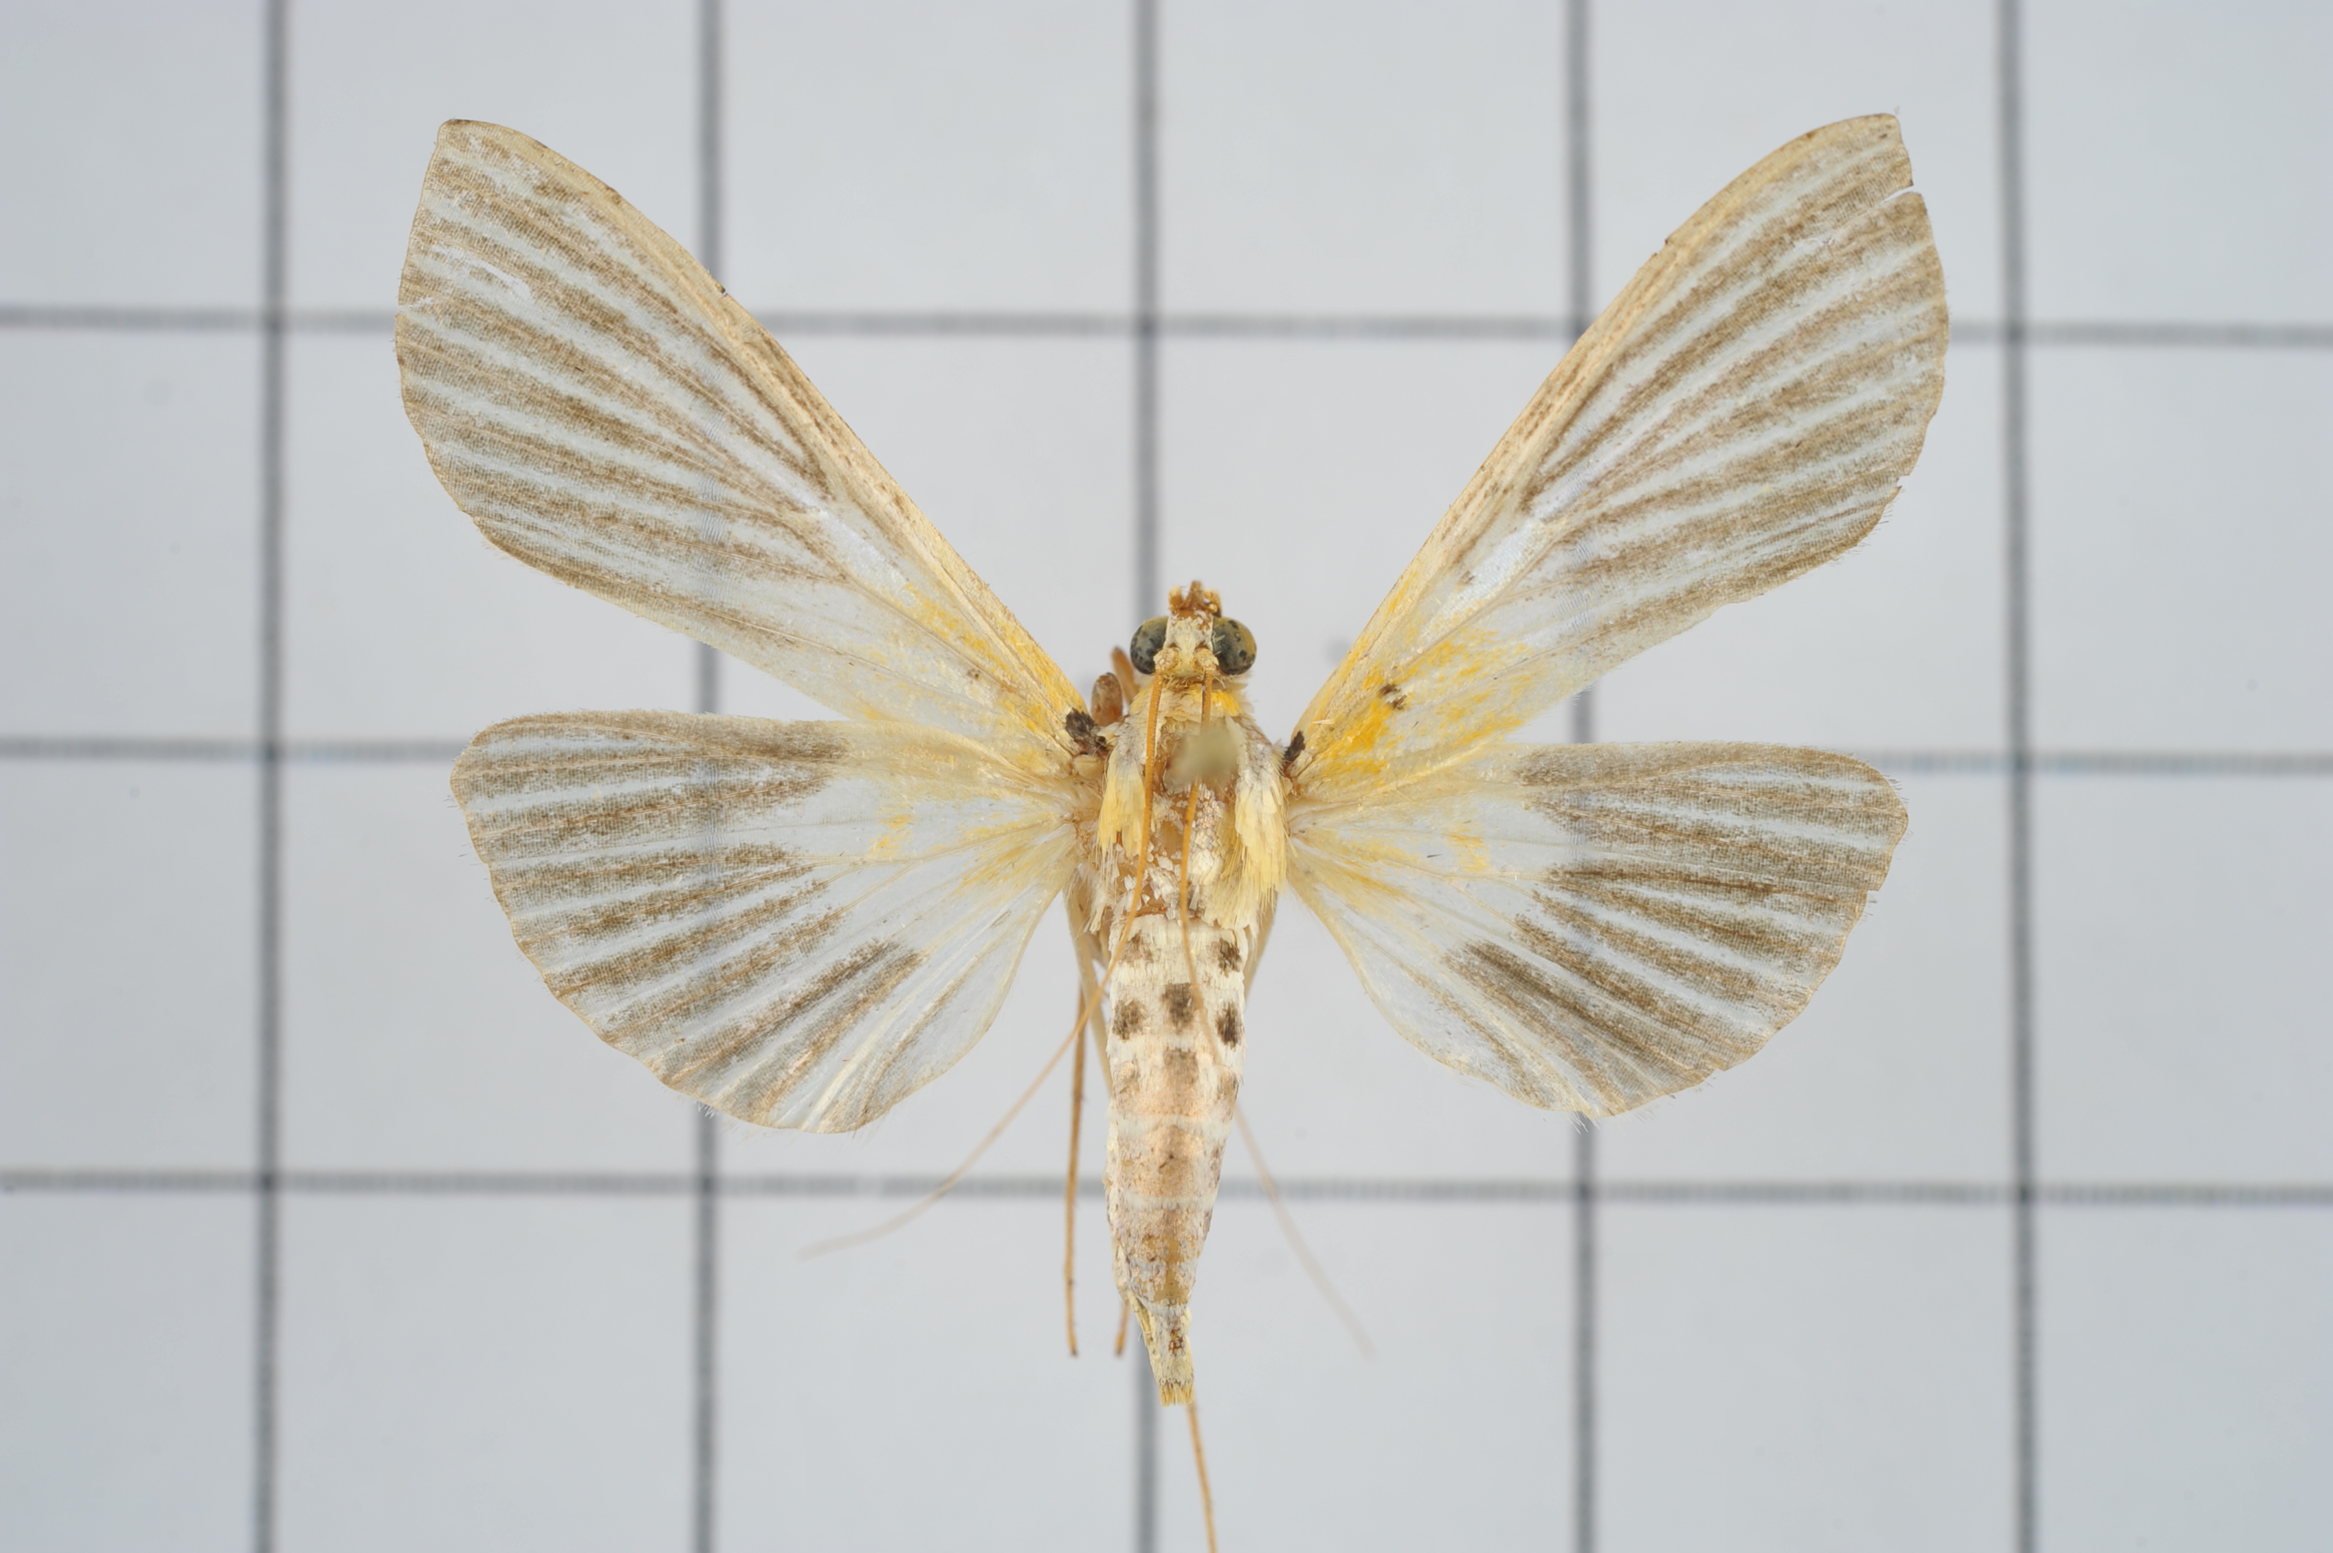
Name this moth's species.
Nevrina procopia
